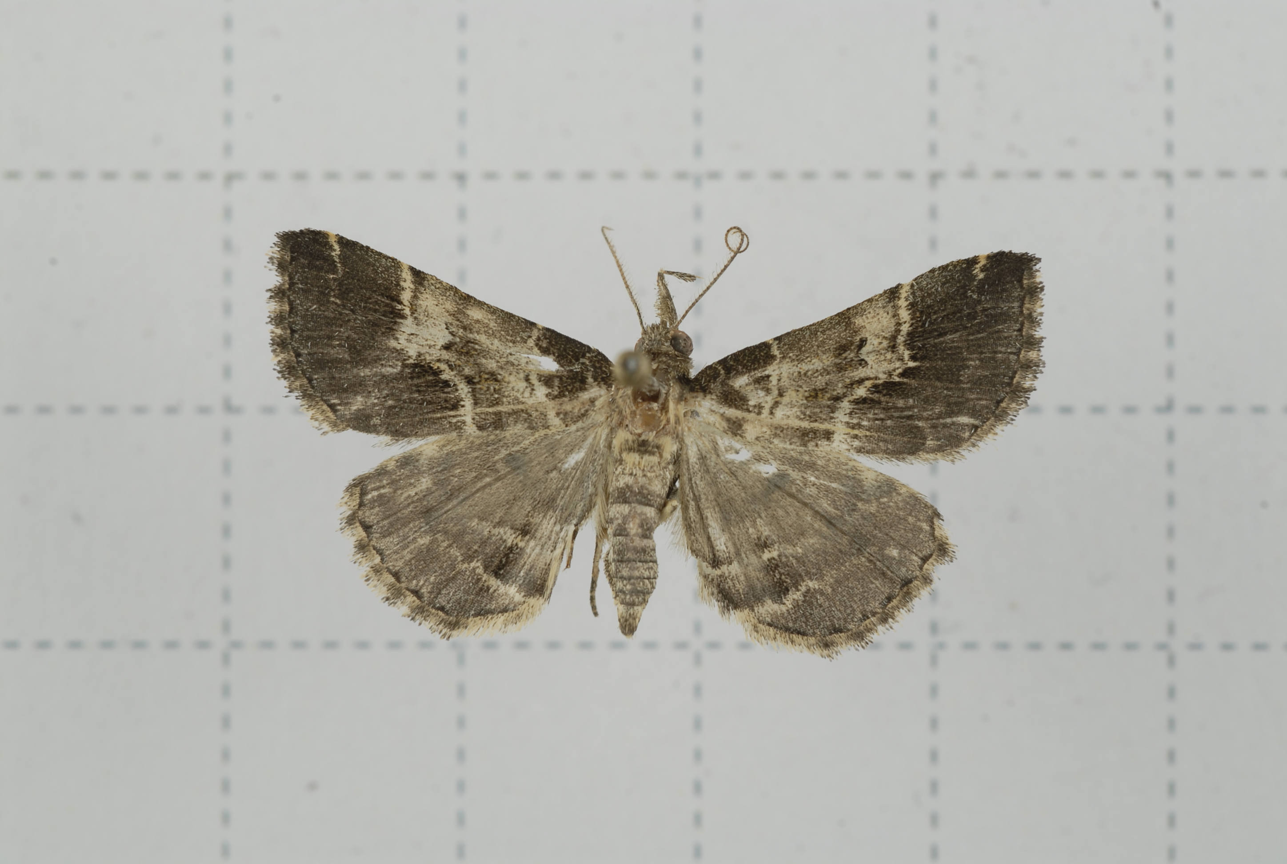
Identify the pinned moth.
Bertula centralis
